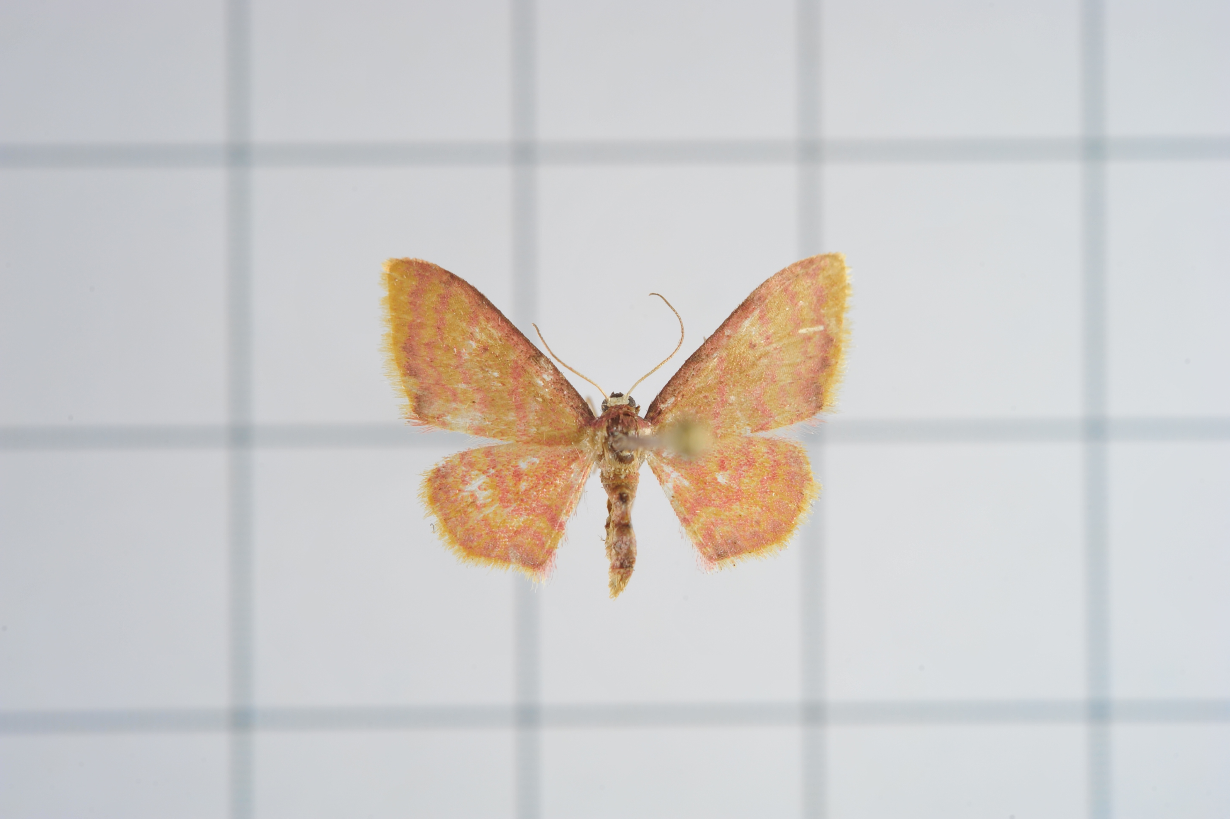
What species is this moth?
Idaea sinicata
